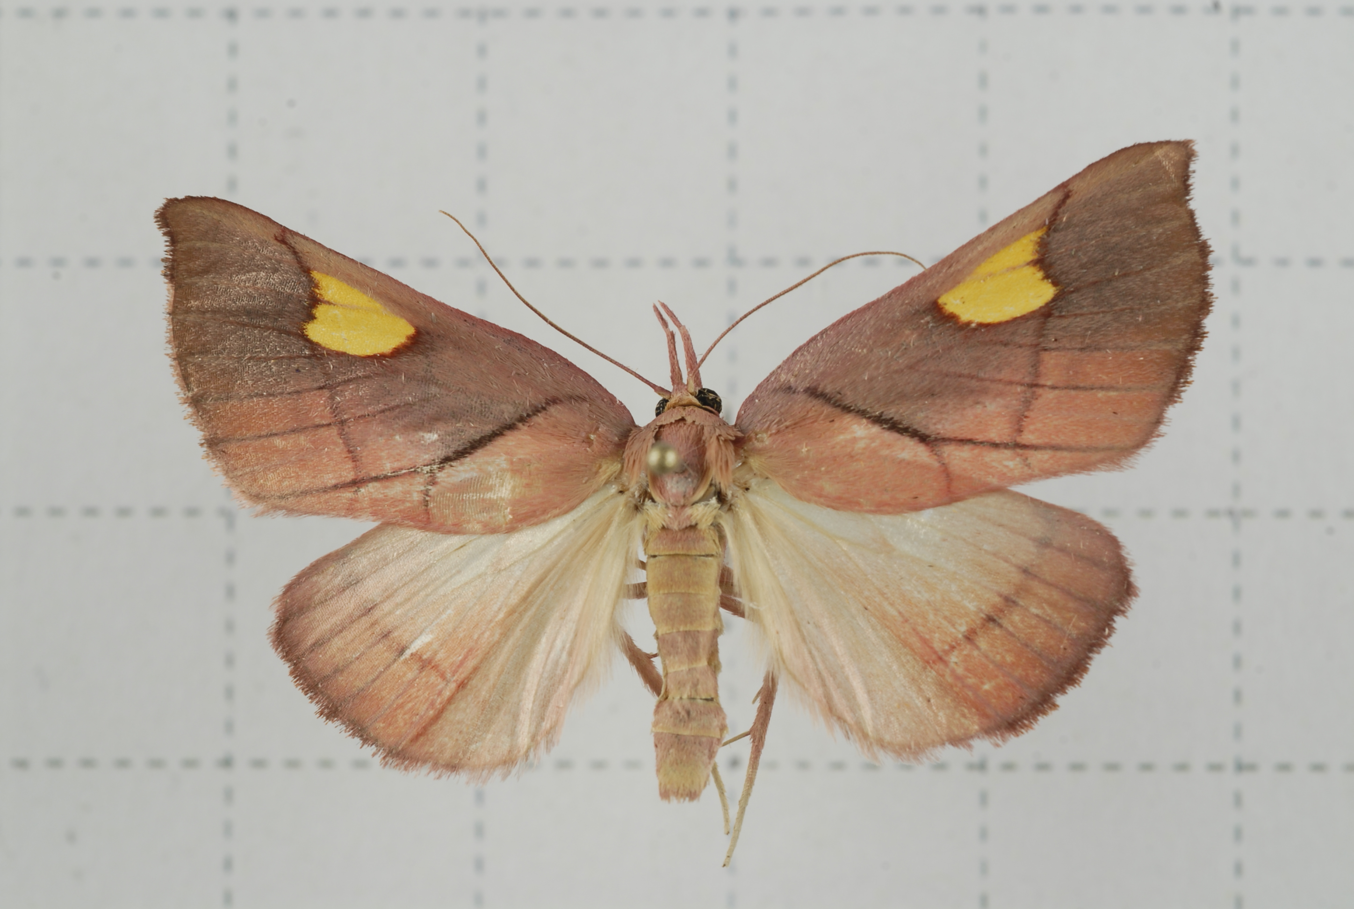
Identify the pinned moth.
Orybina flaviplaga
